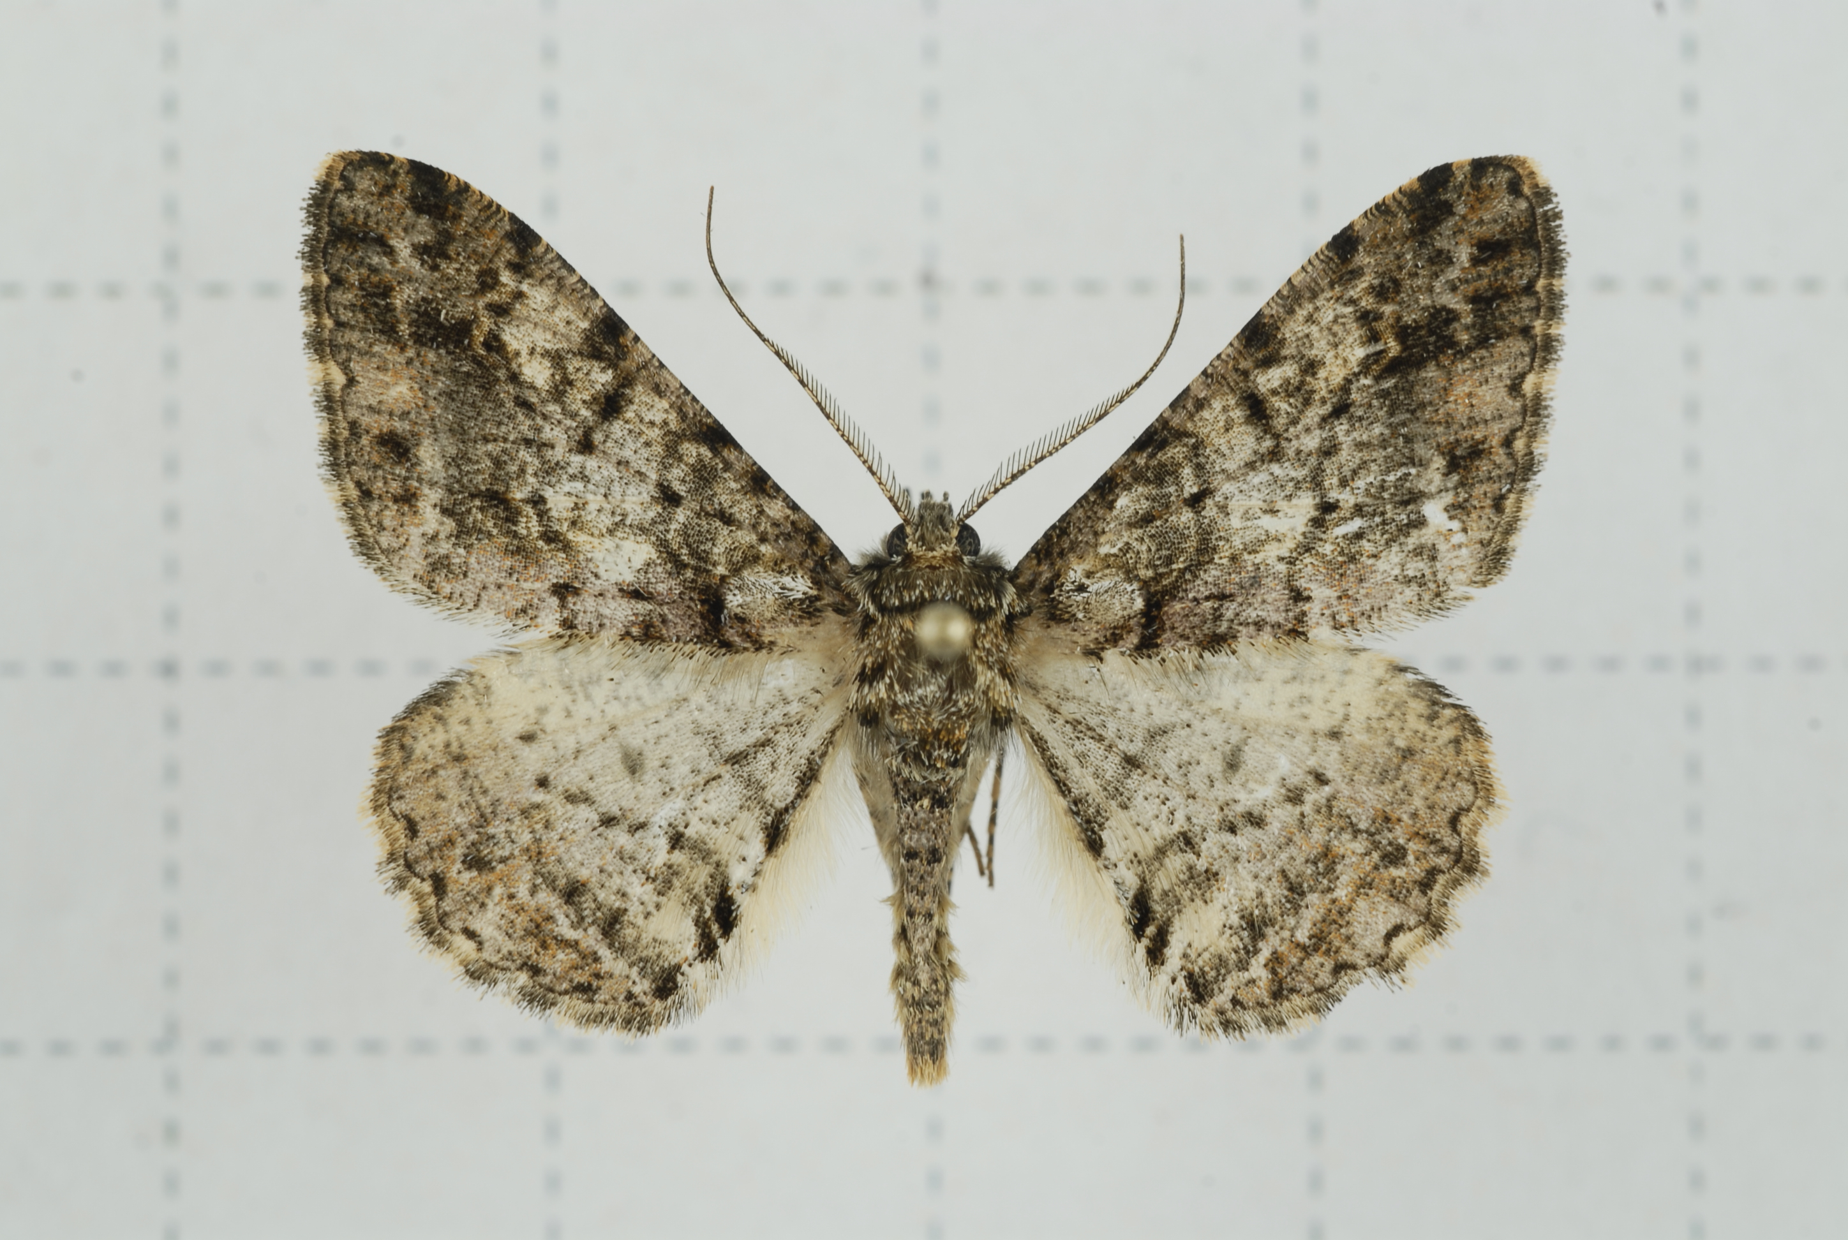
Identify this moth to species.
Alcis taiwanovariegata
